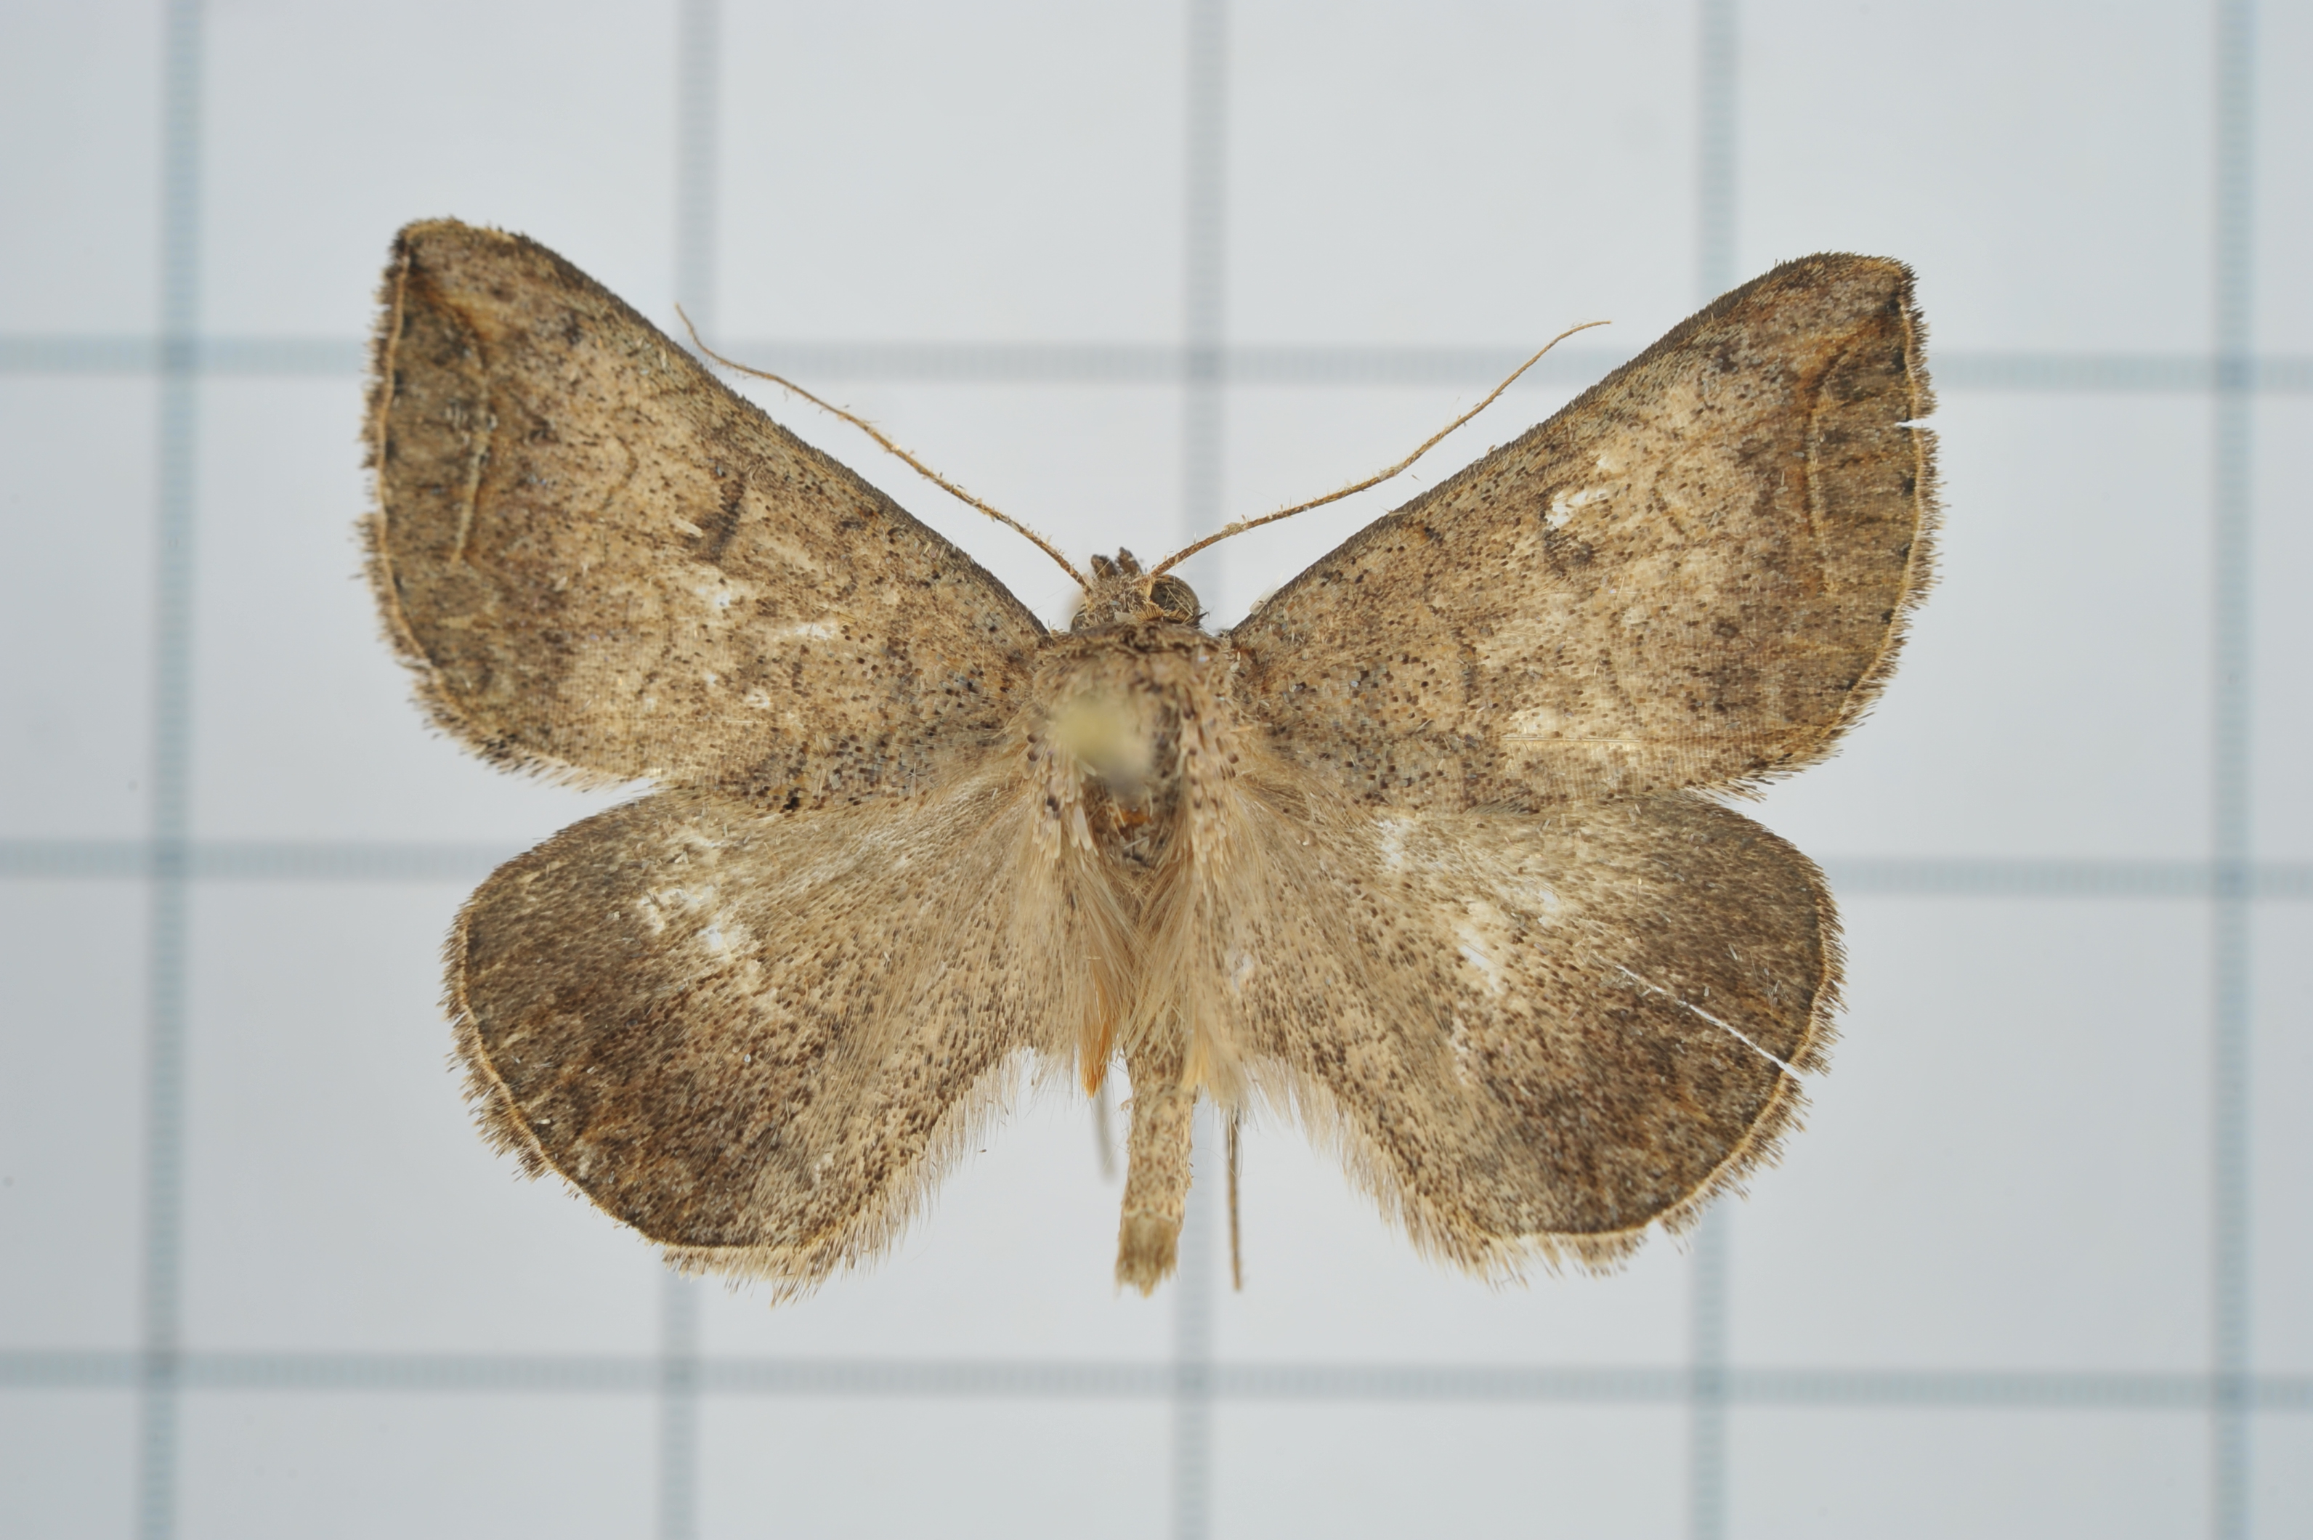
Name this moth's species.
Blasticorhinus rivulosa
